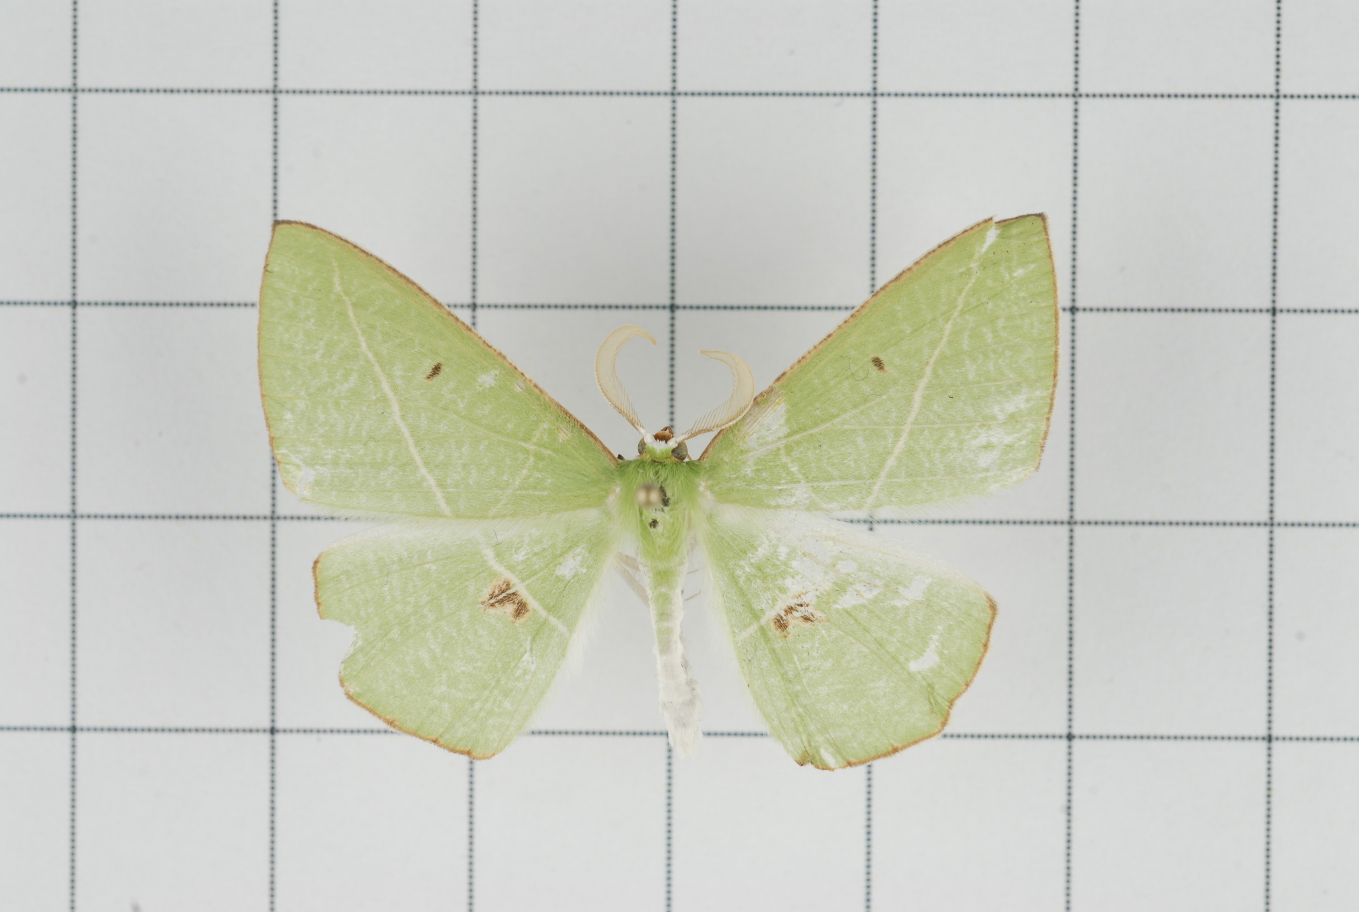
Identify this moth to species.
Tanaoctenia haliaria
